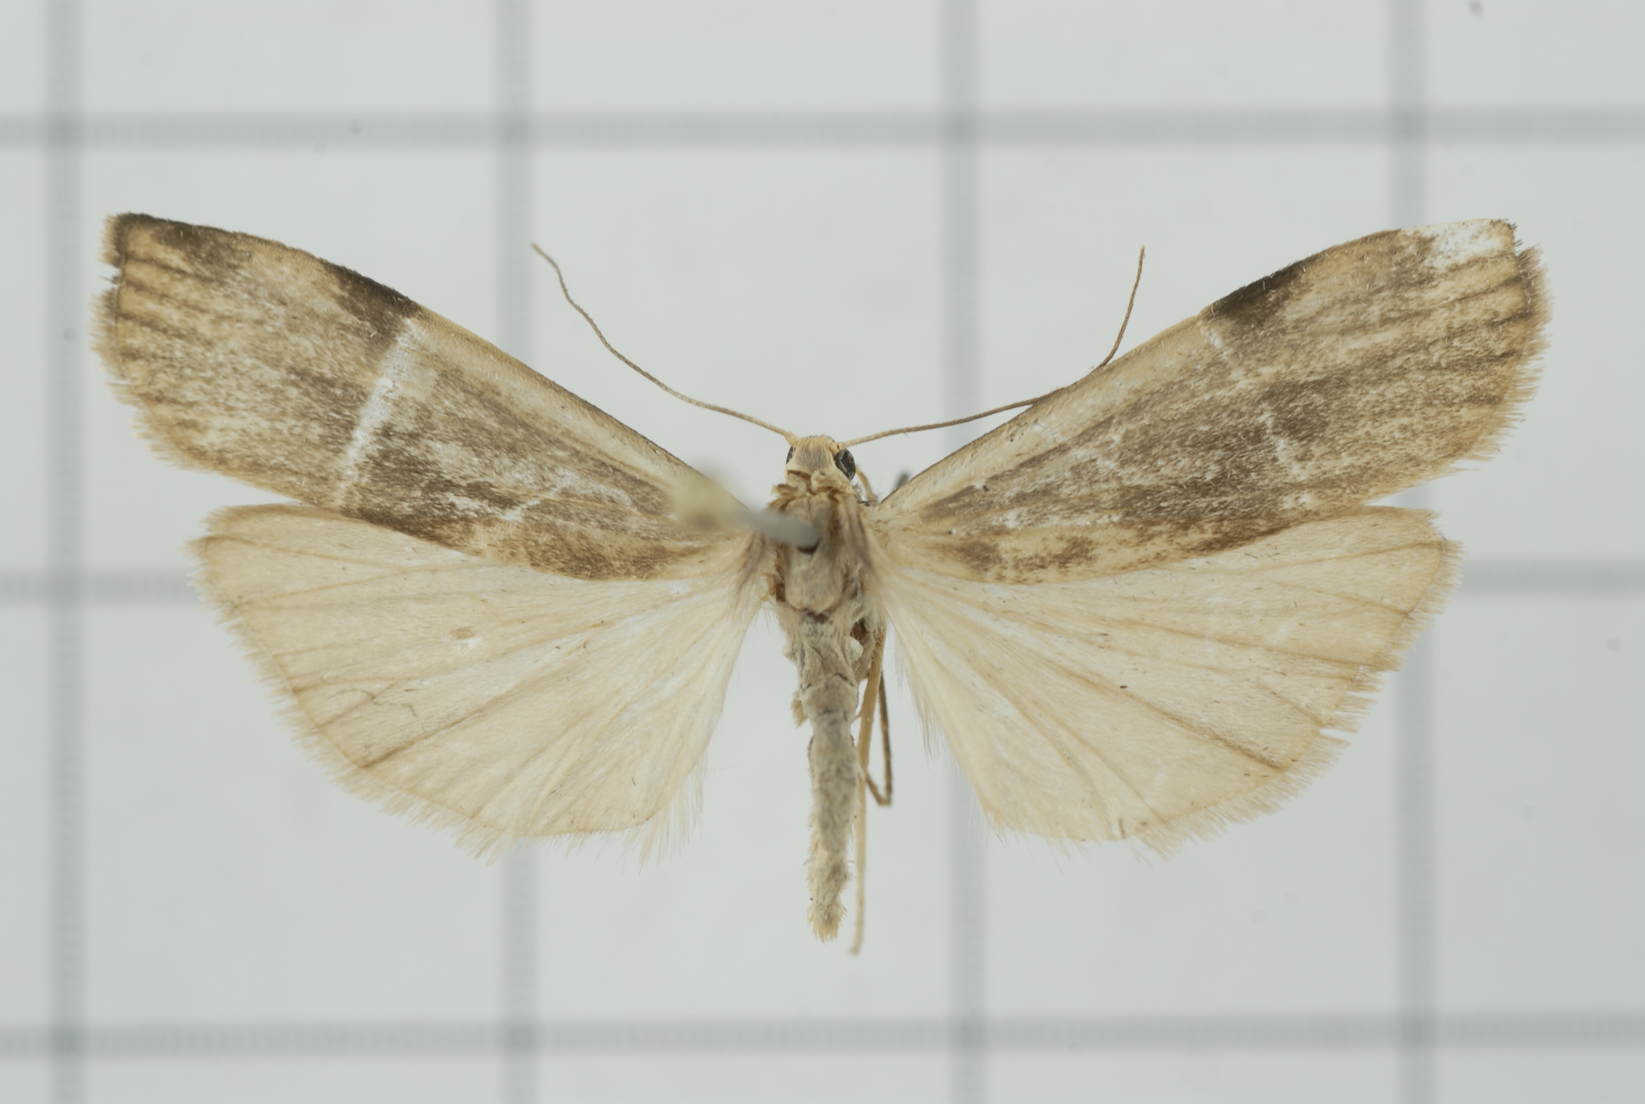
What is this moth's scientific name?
Chinasa costalis bicoloriceps
